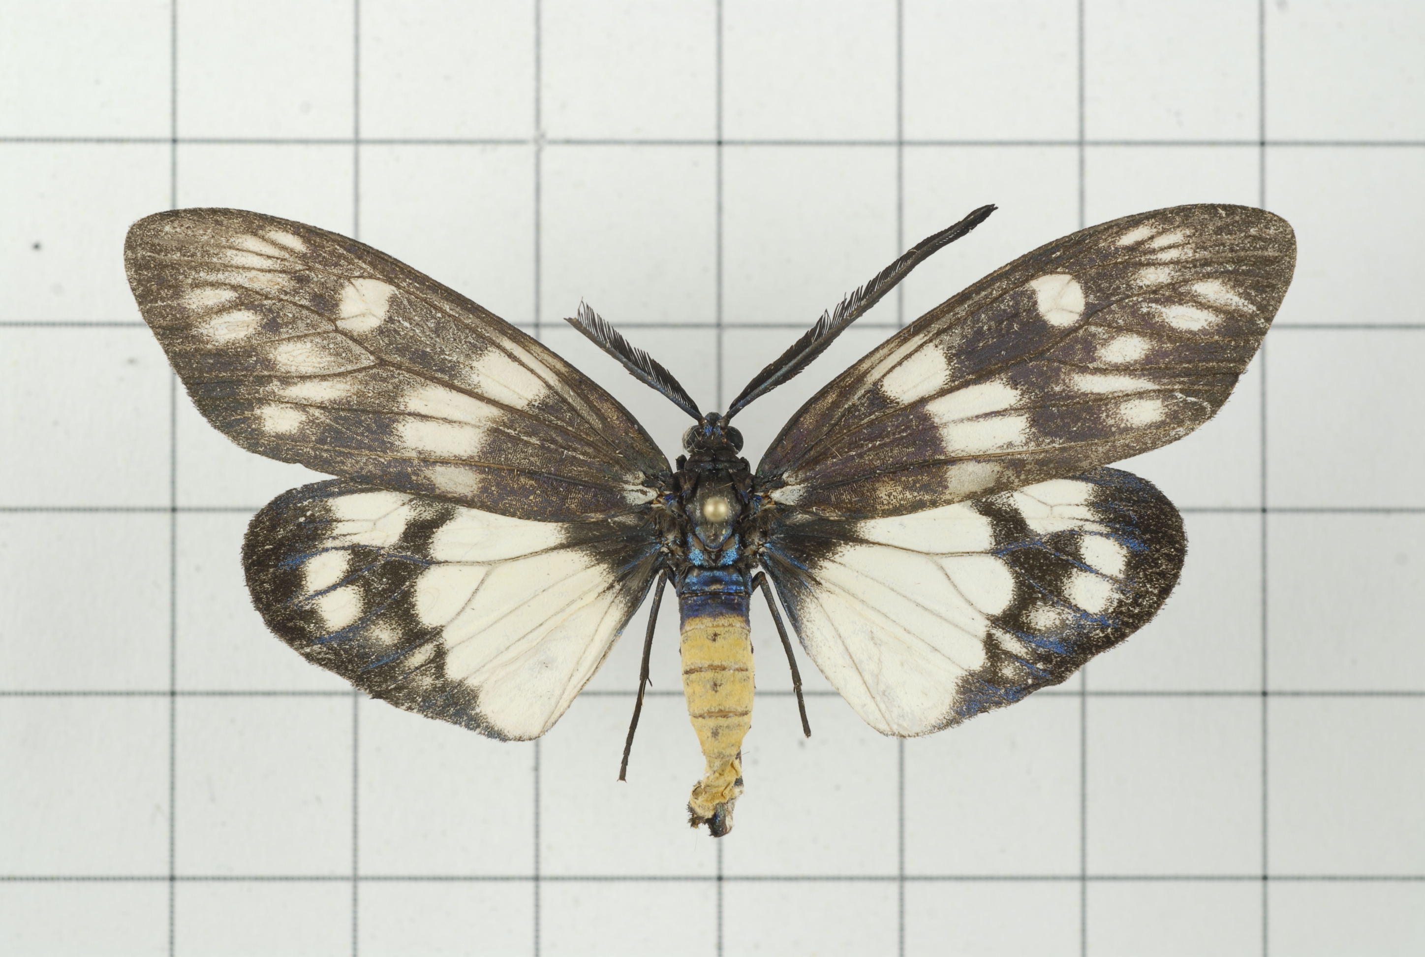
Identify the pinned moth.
Eterusia aedea formosana
